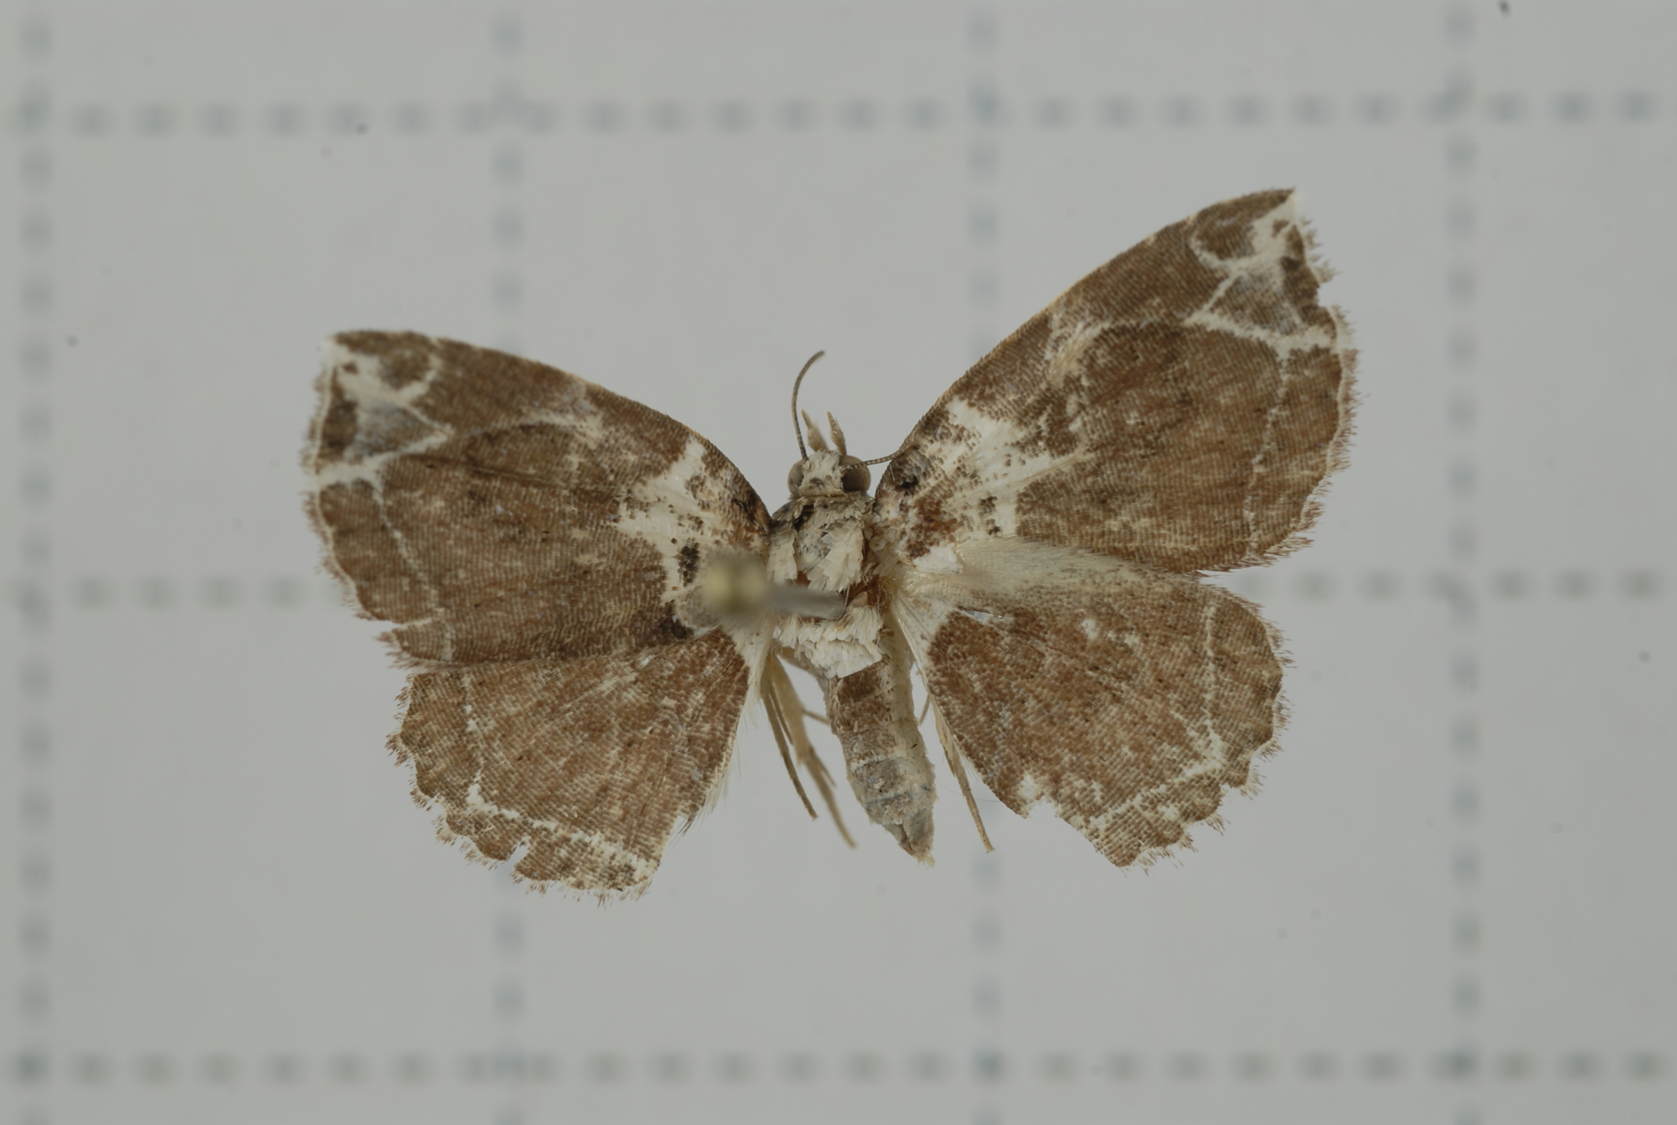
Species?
Cruxoruza decorata
